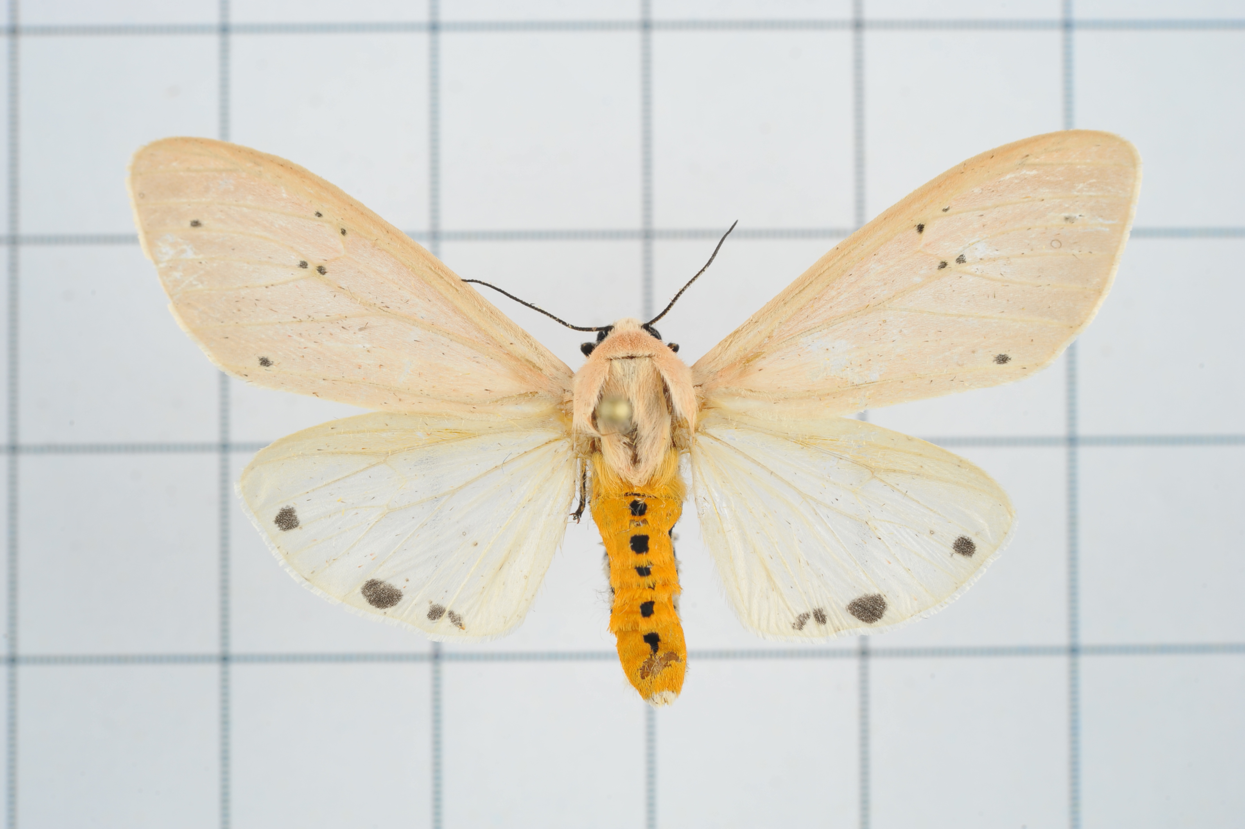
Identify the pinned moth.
Creatonotos transiens koni
